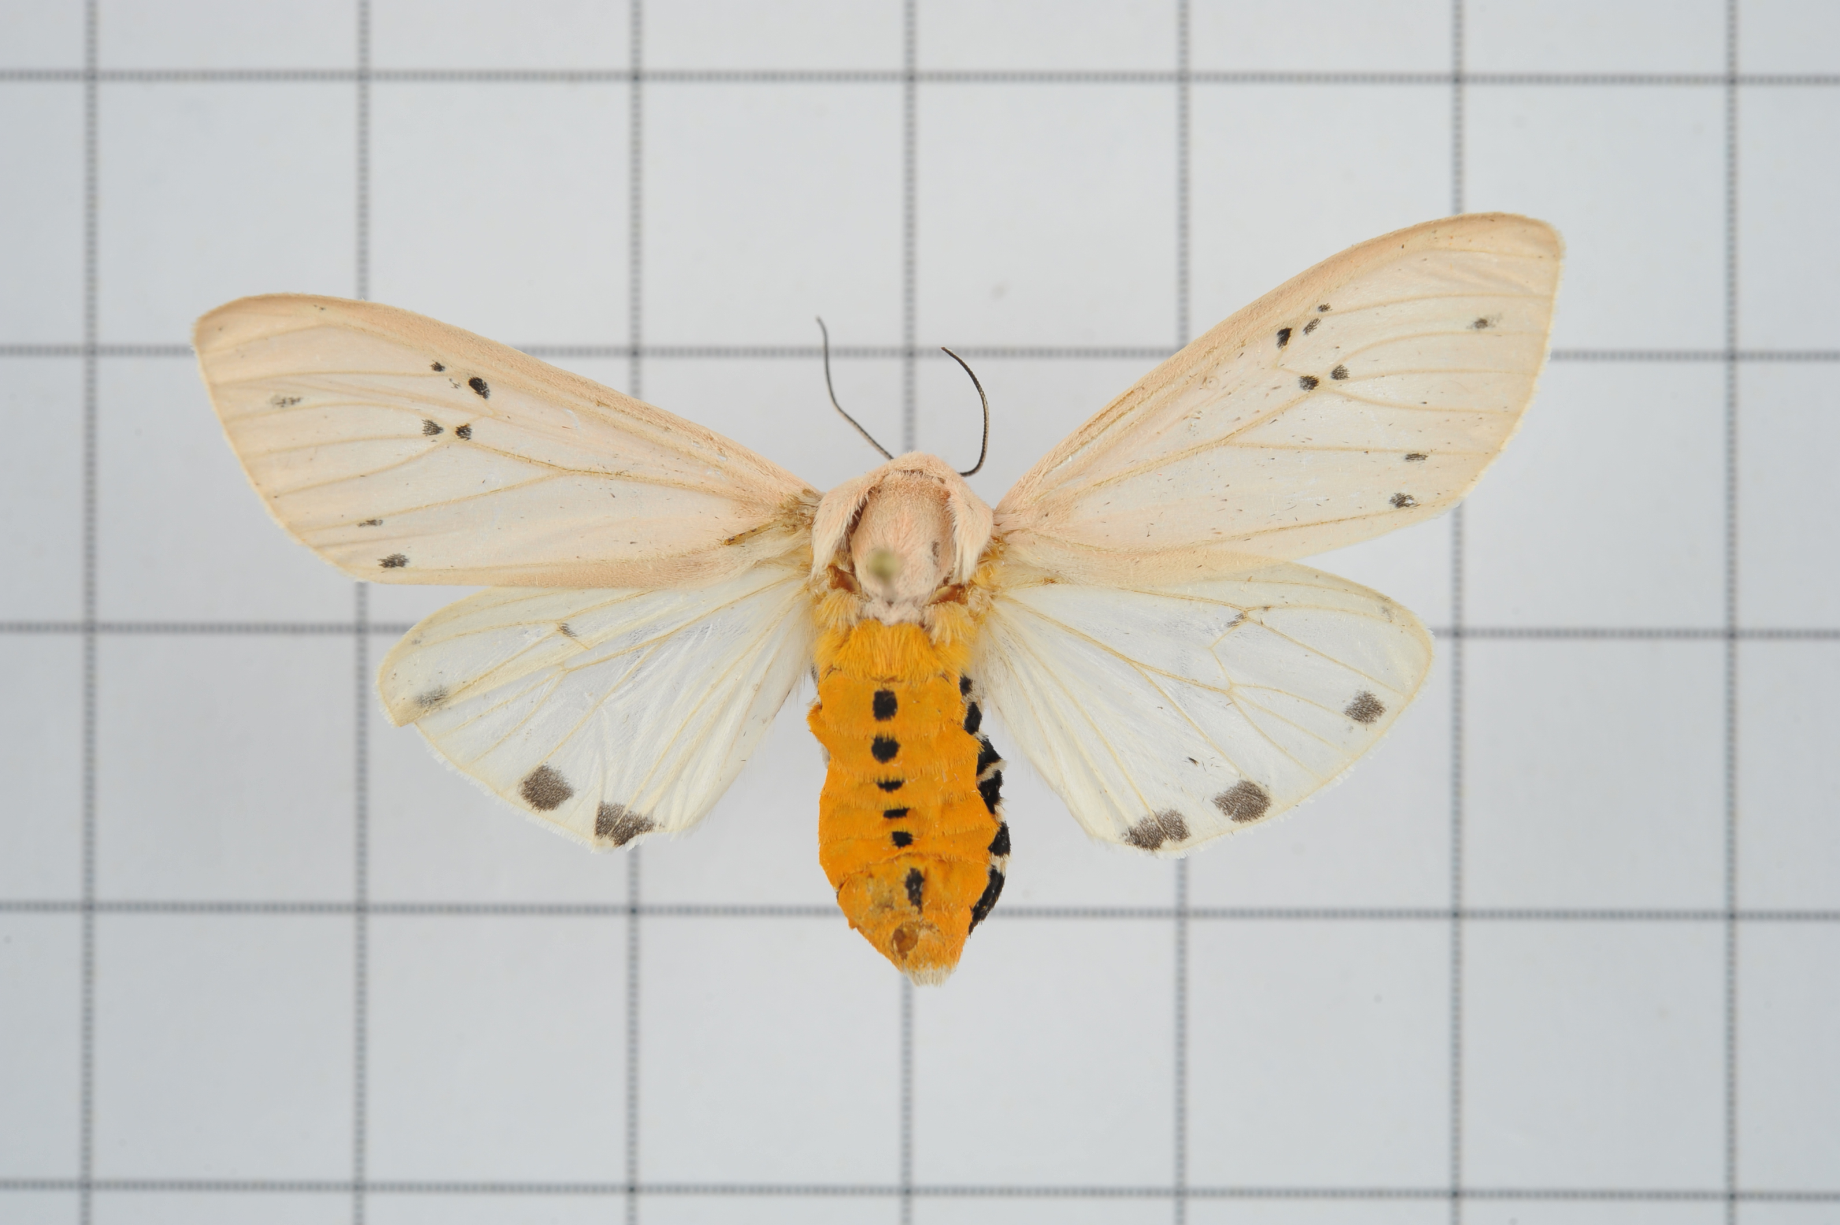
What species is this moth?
Creatonotos transiens koni
